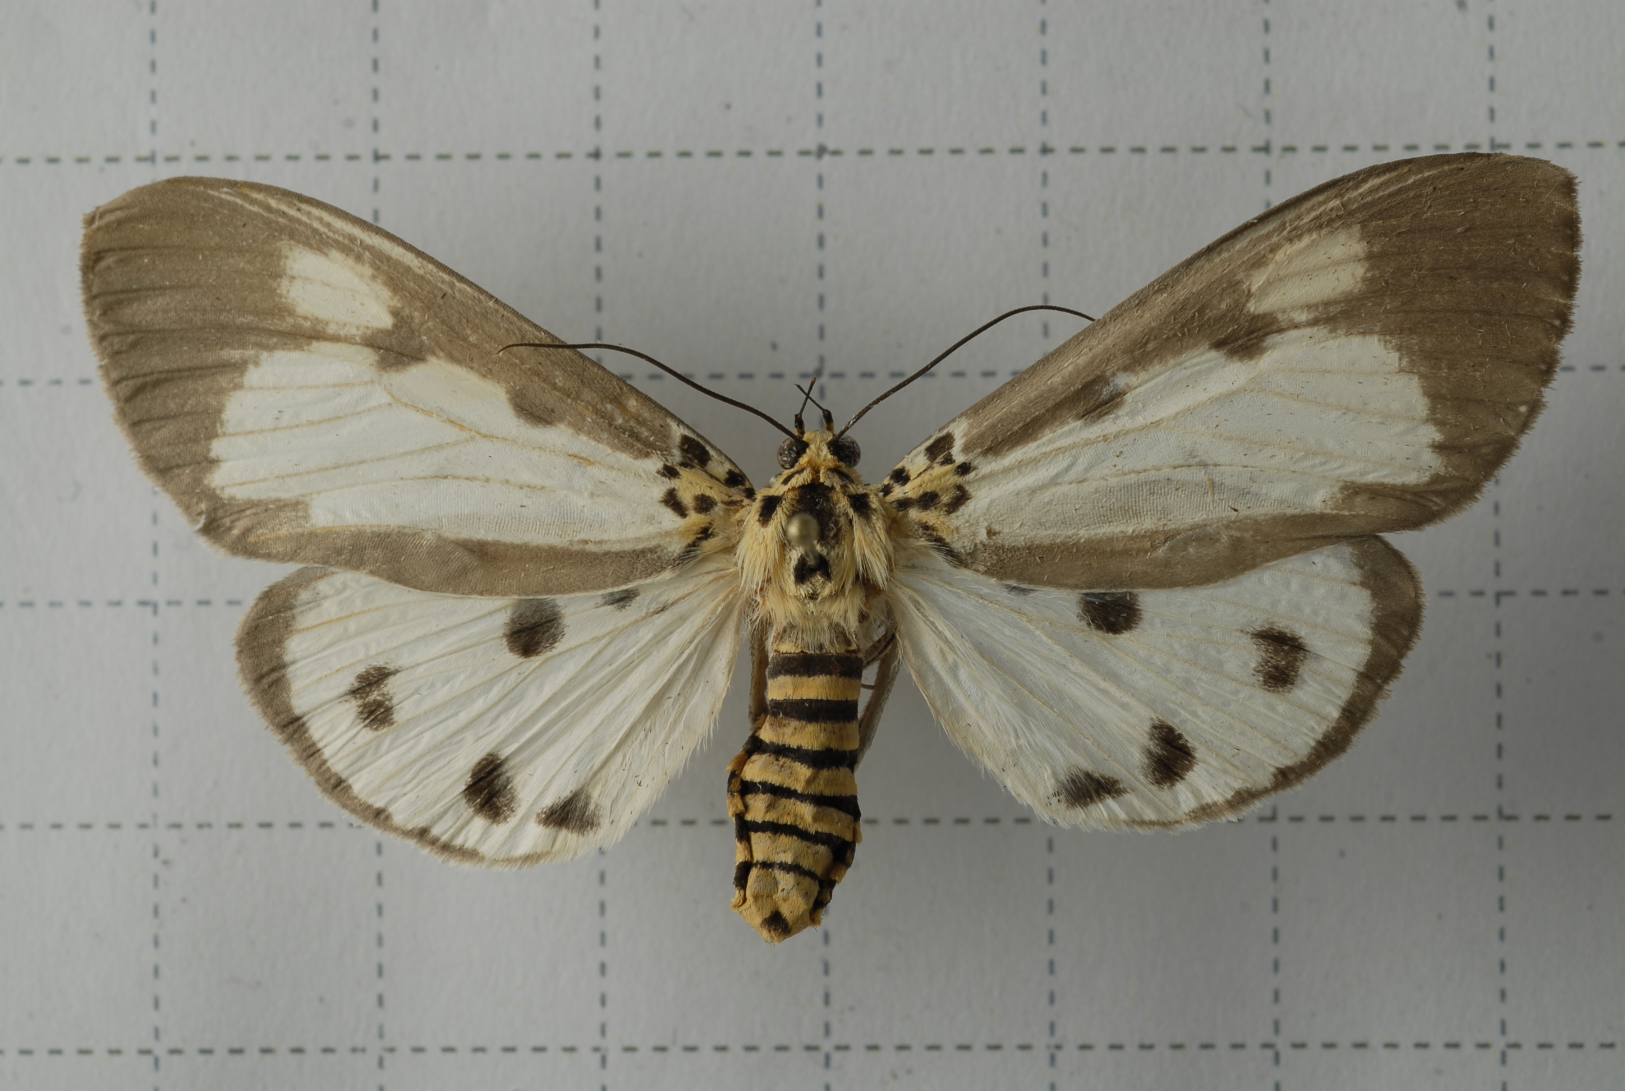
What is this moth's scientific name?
Asota plana lacteata
